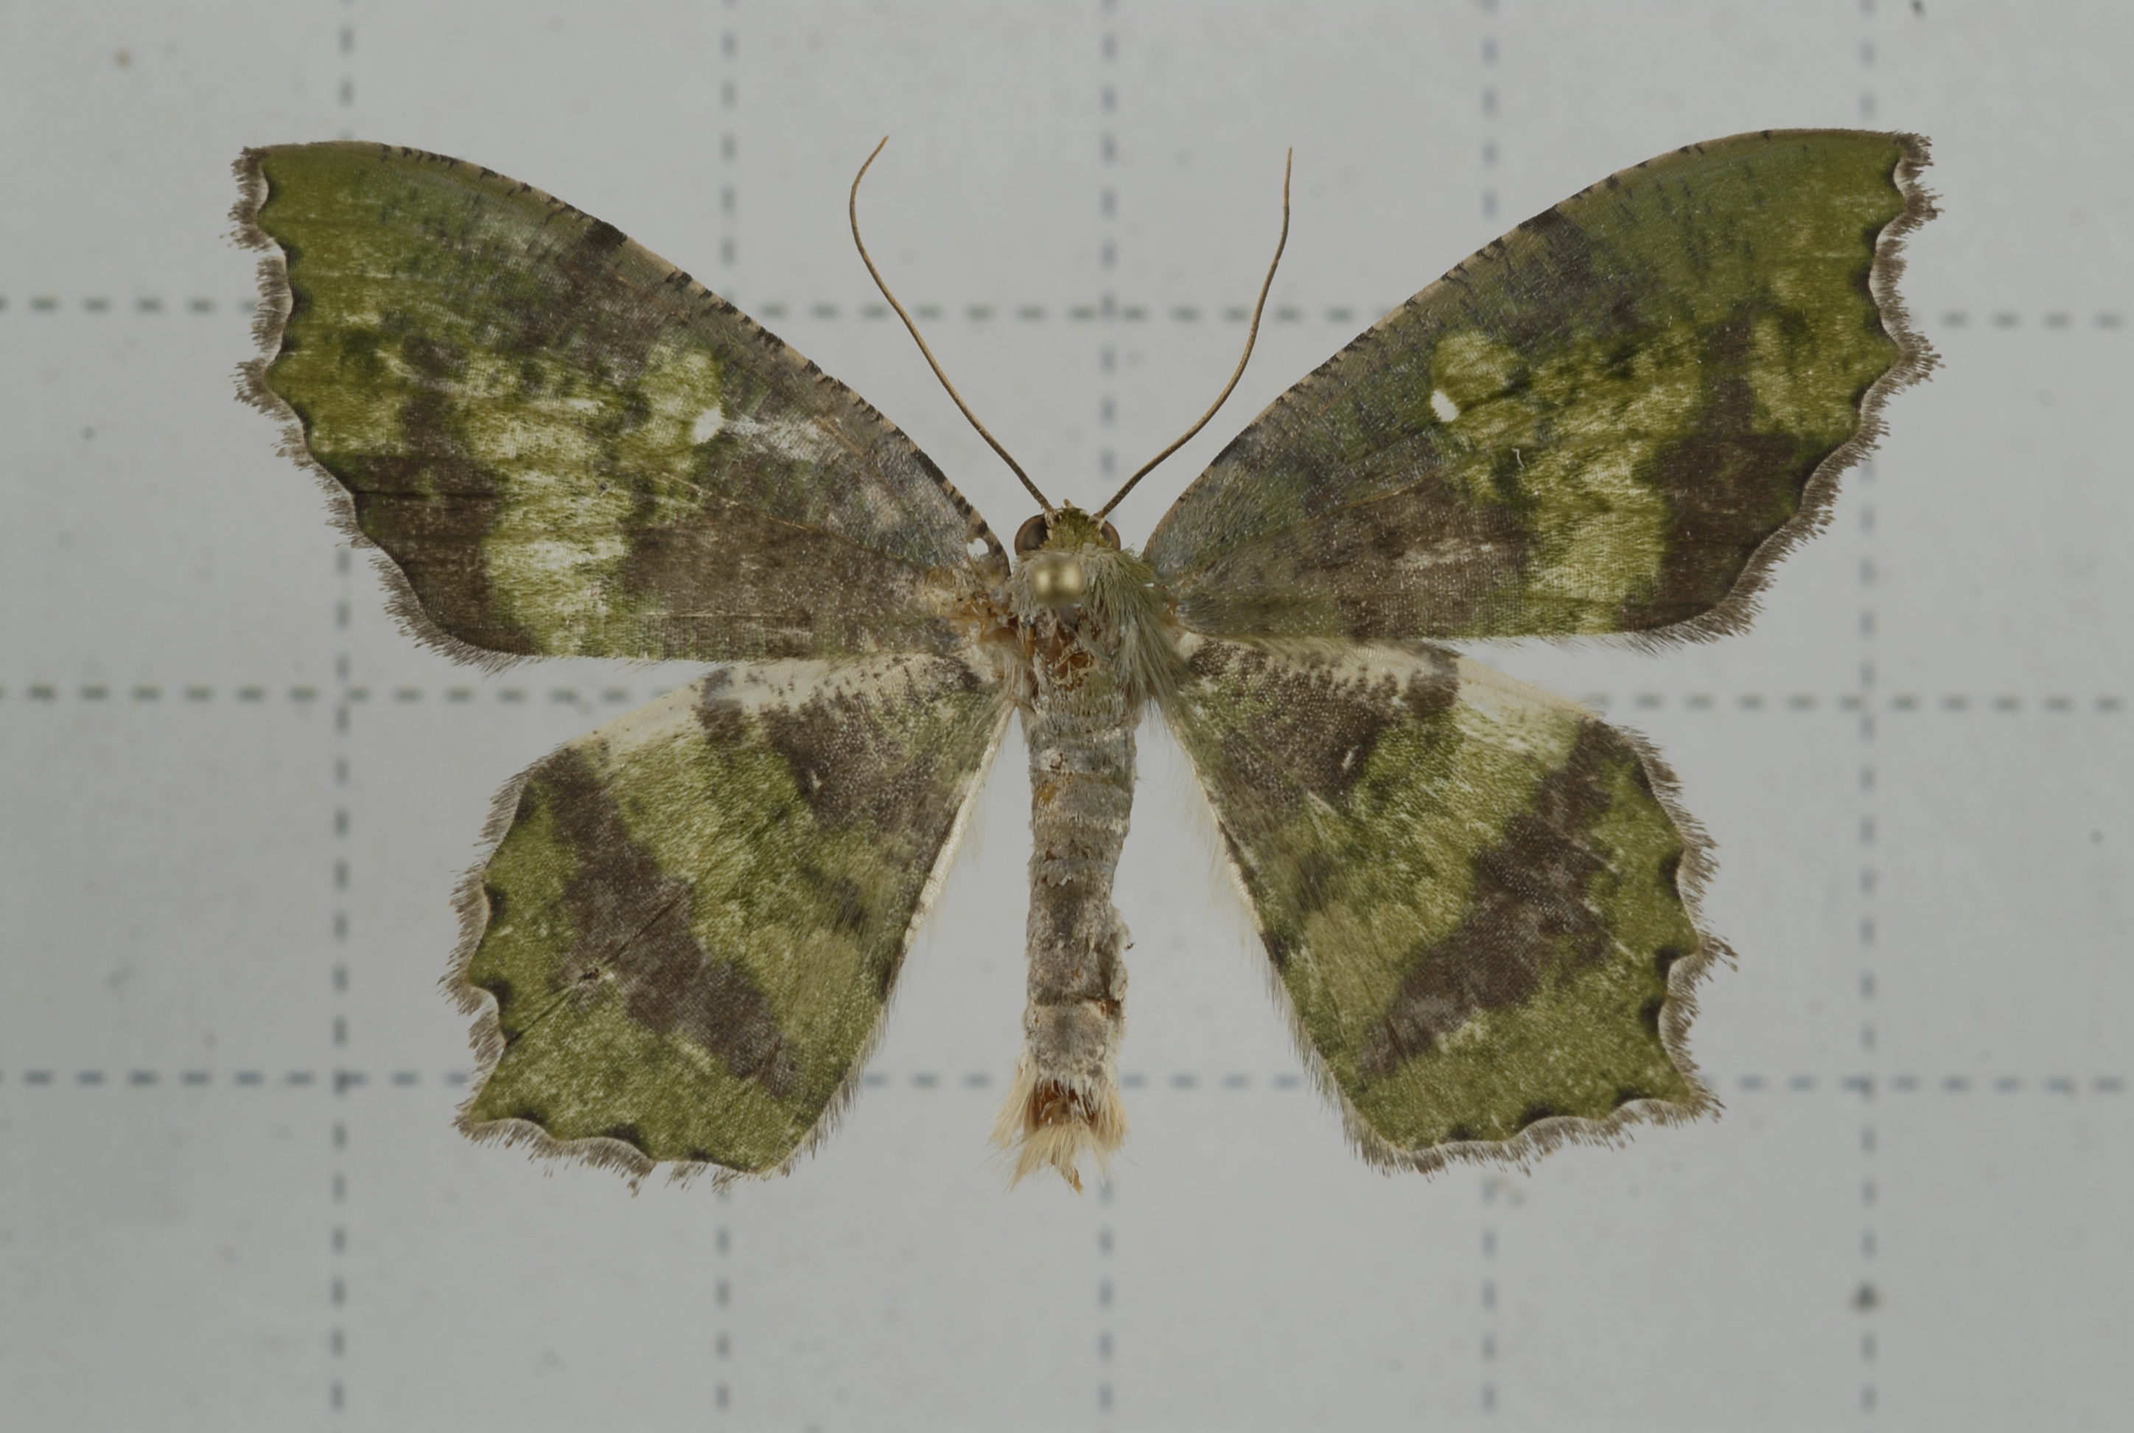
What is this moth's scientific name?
Paramaxates taiwana
